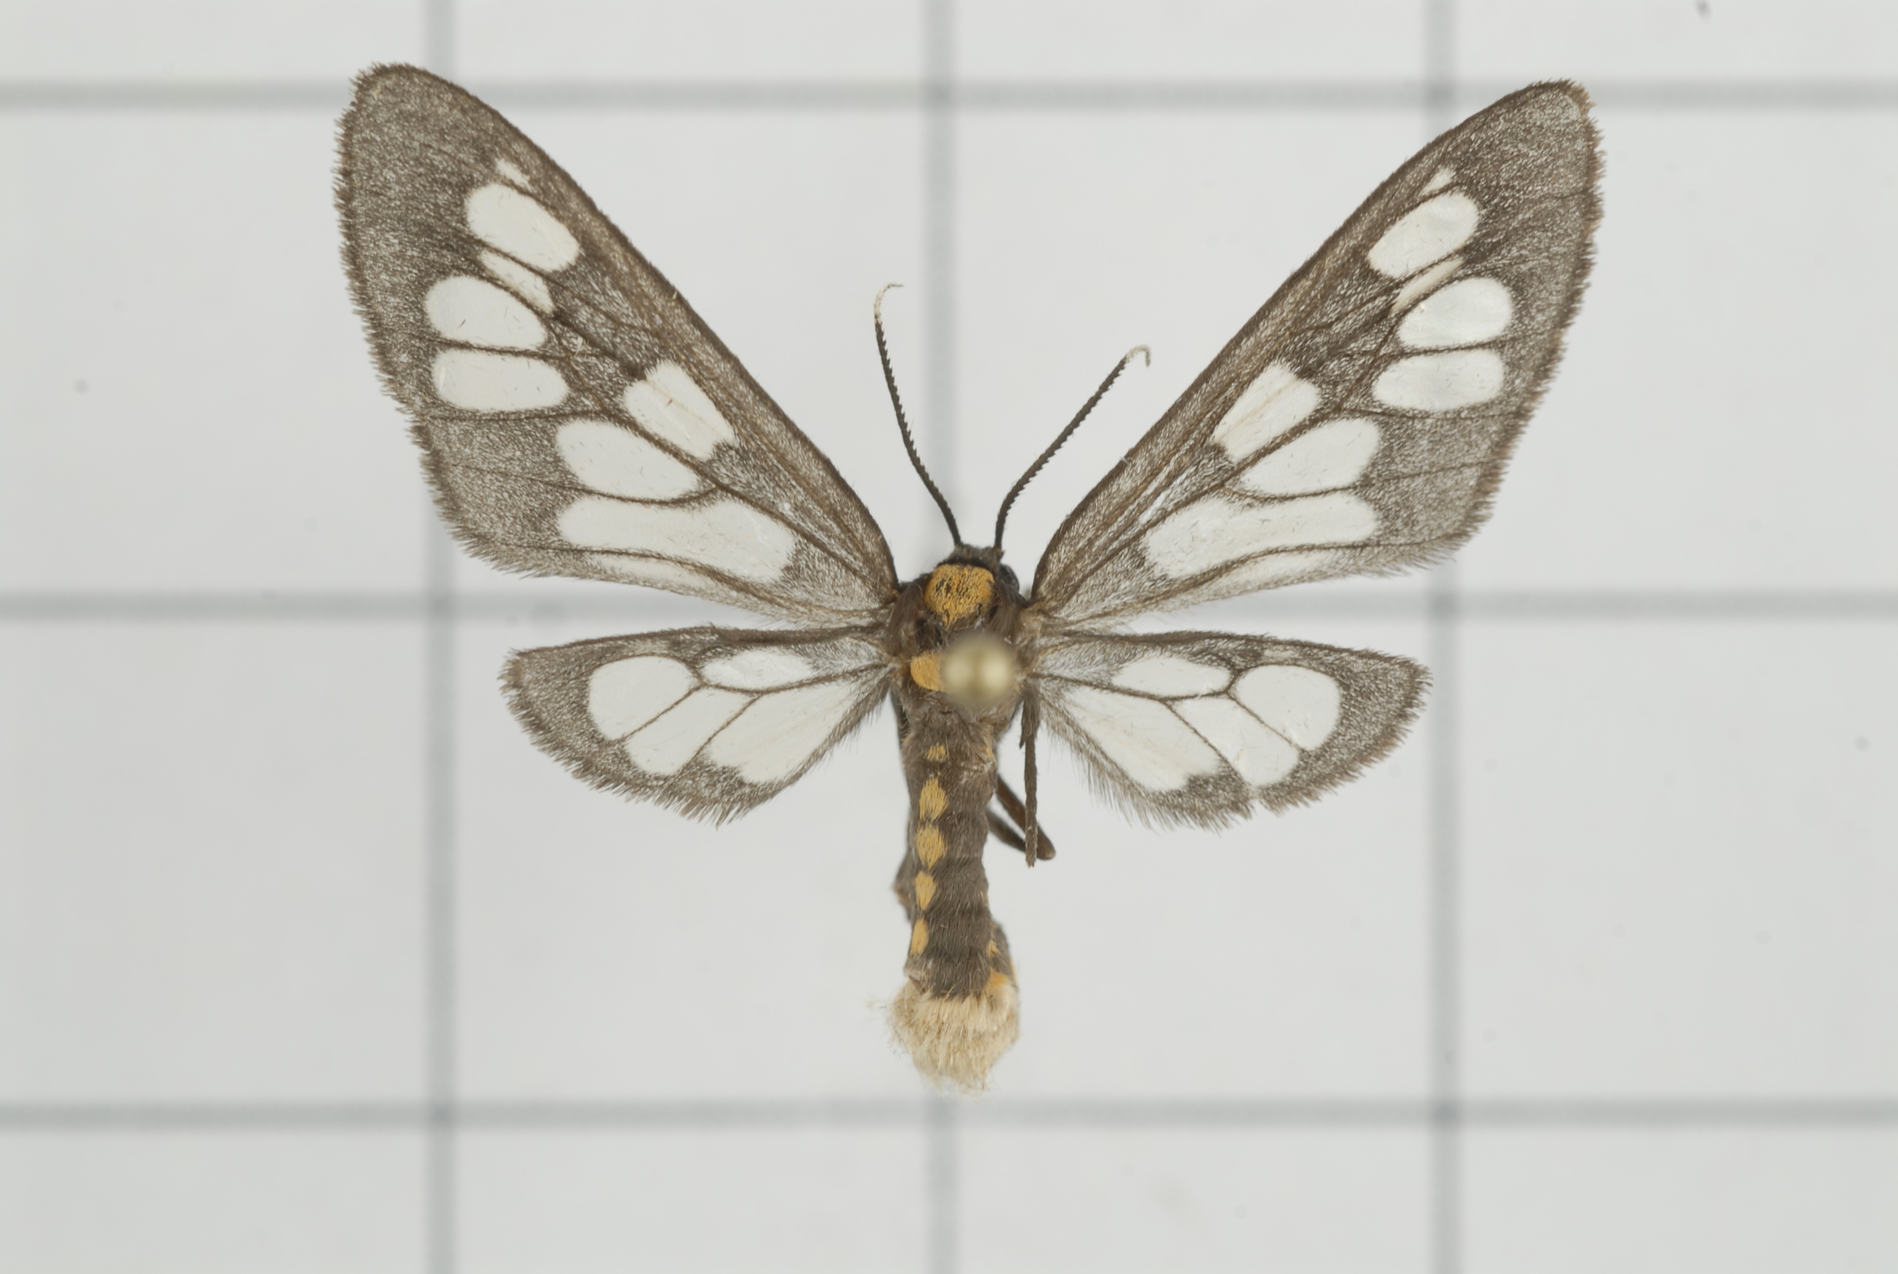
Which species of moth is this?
Eressa confinis finitima
